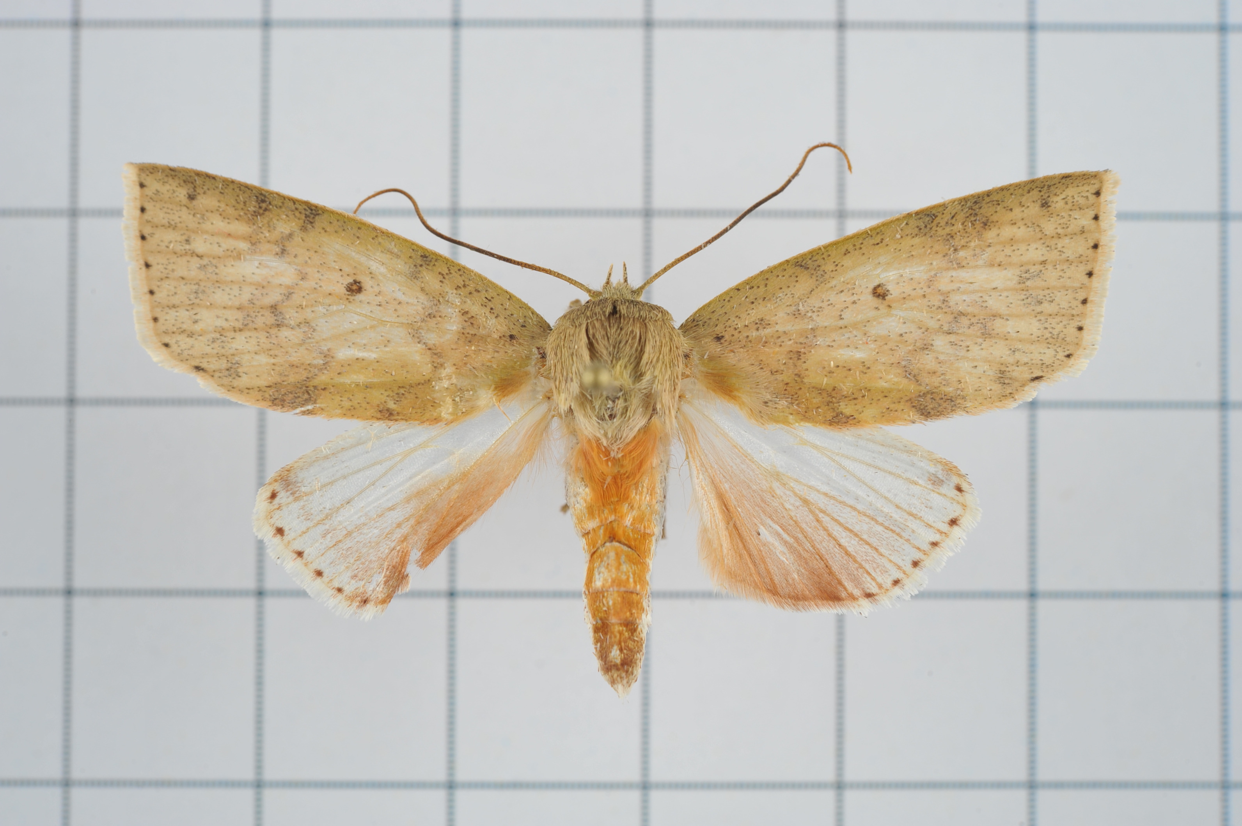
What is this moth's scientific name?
Tympanistes fusimargo
